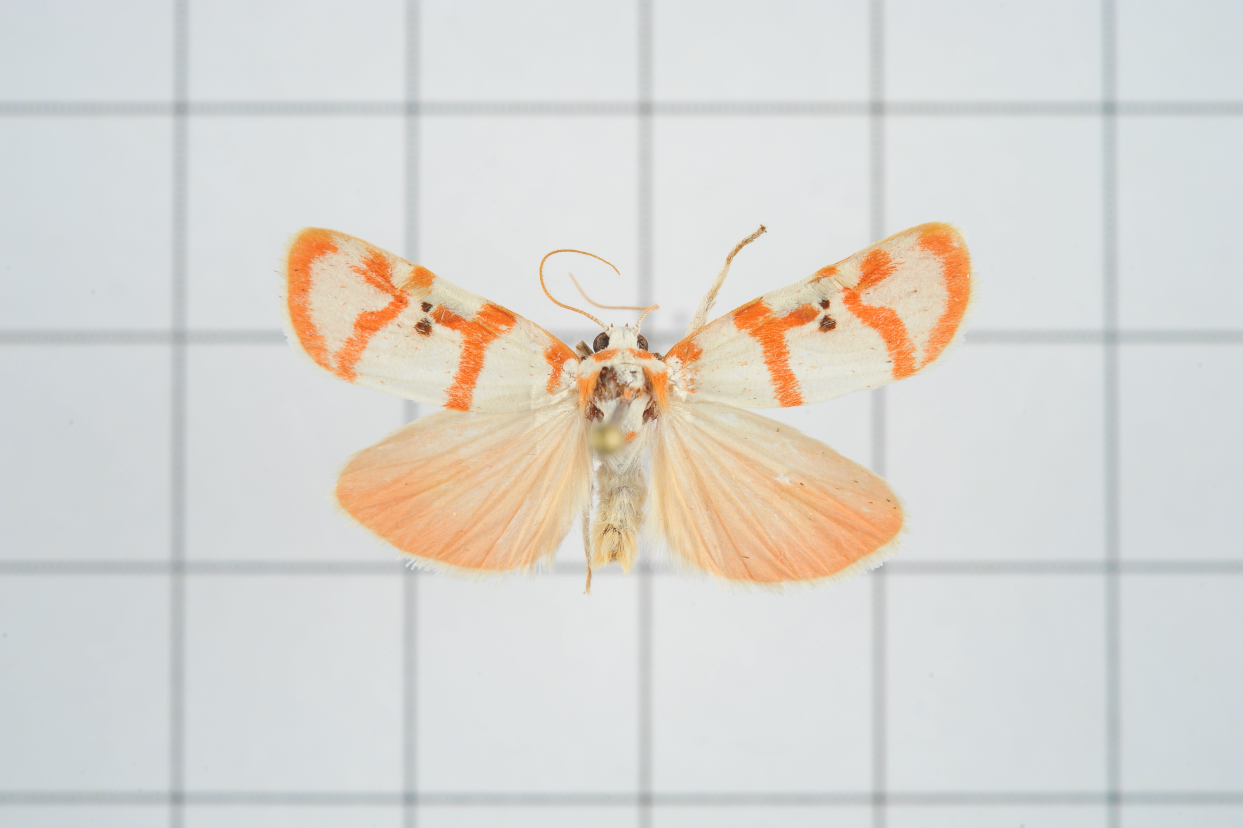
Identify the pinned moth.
Cyana hamata hamata
